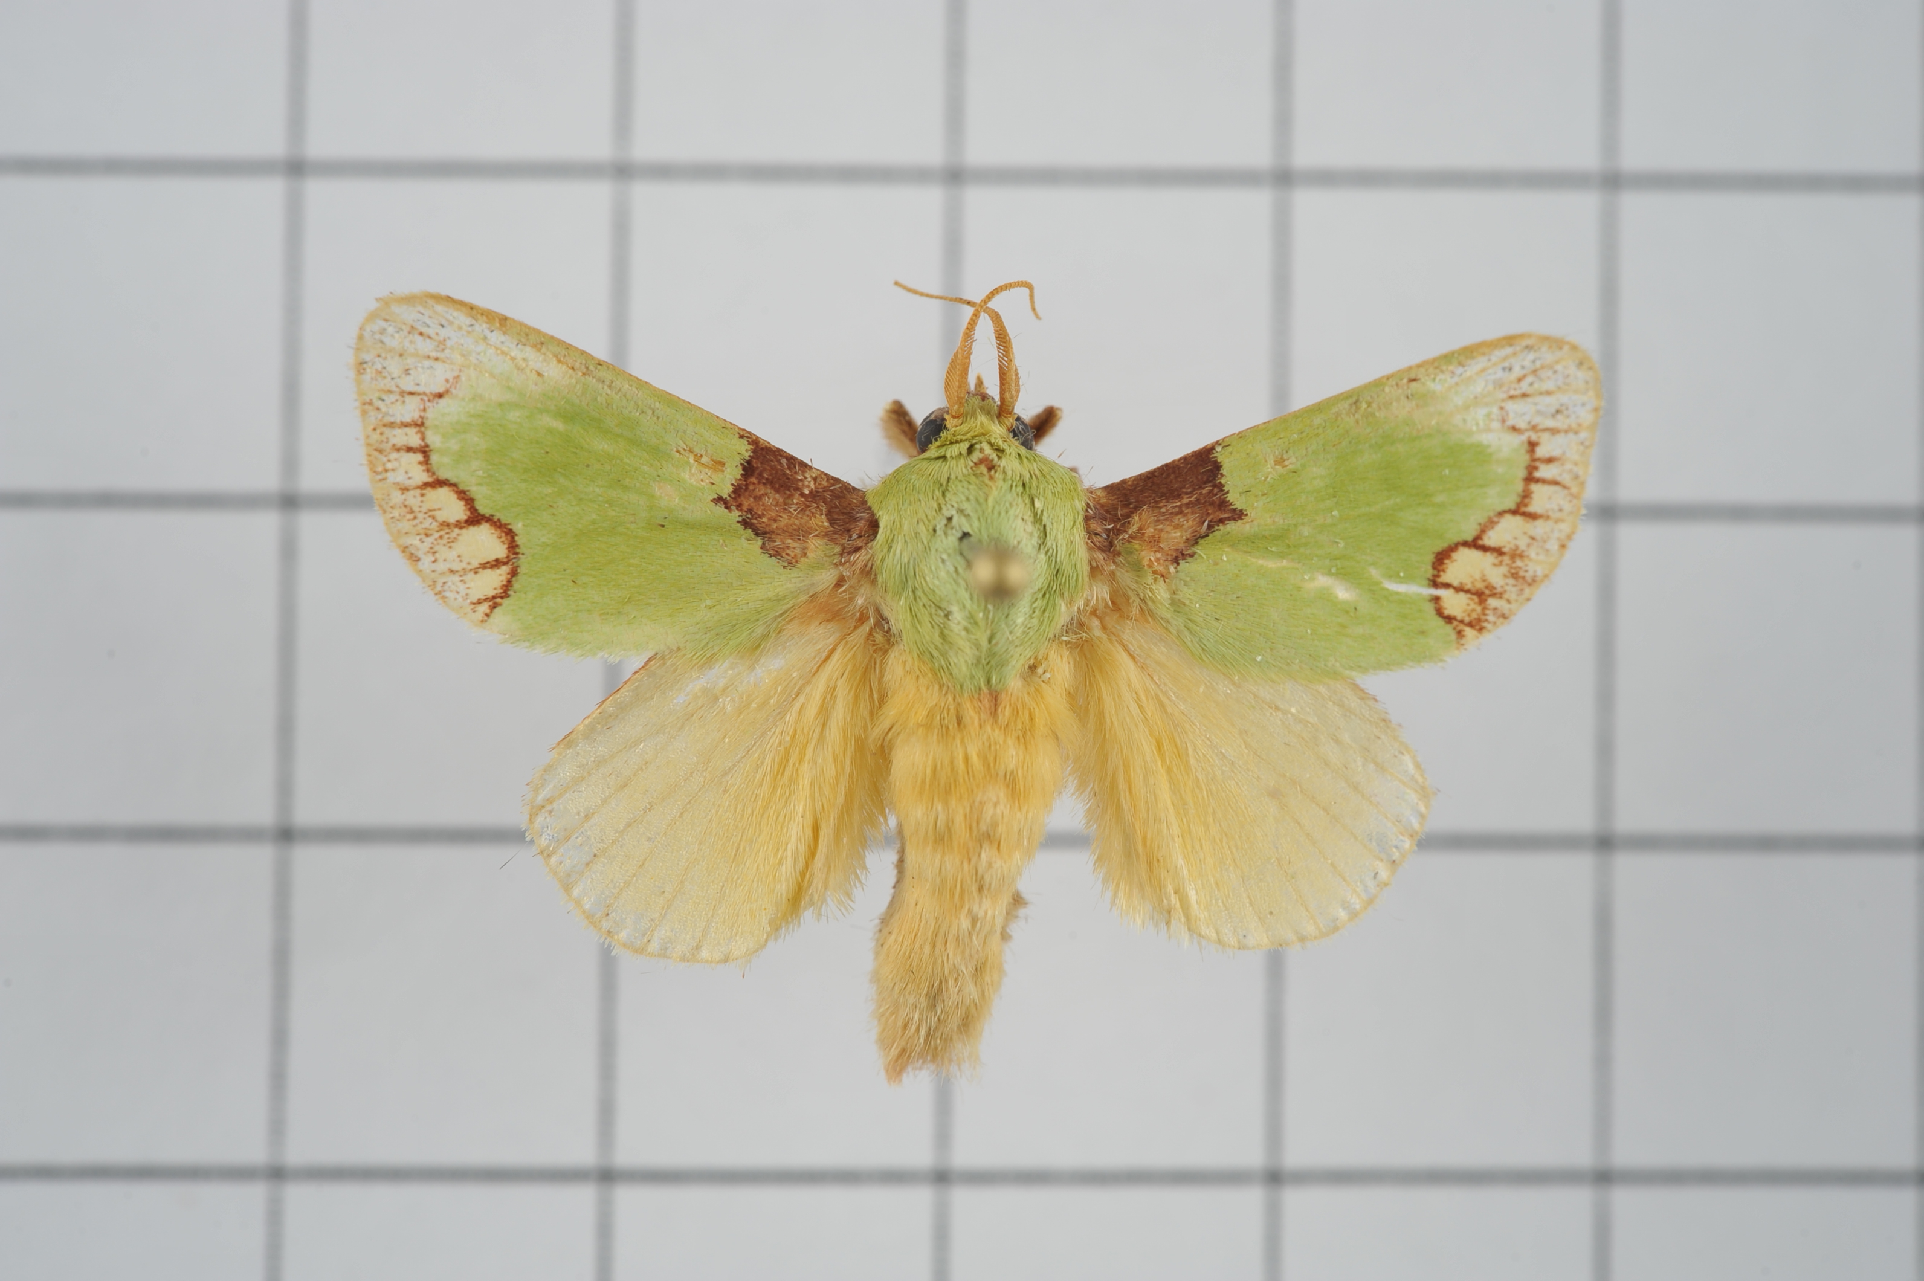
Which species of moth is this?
Parasa consocia
